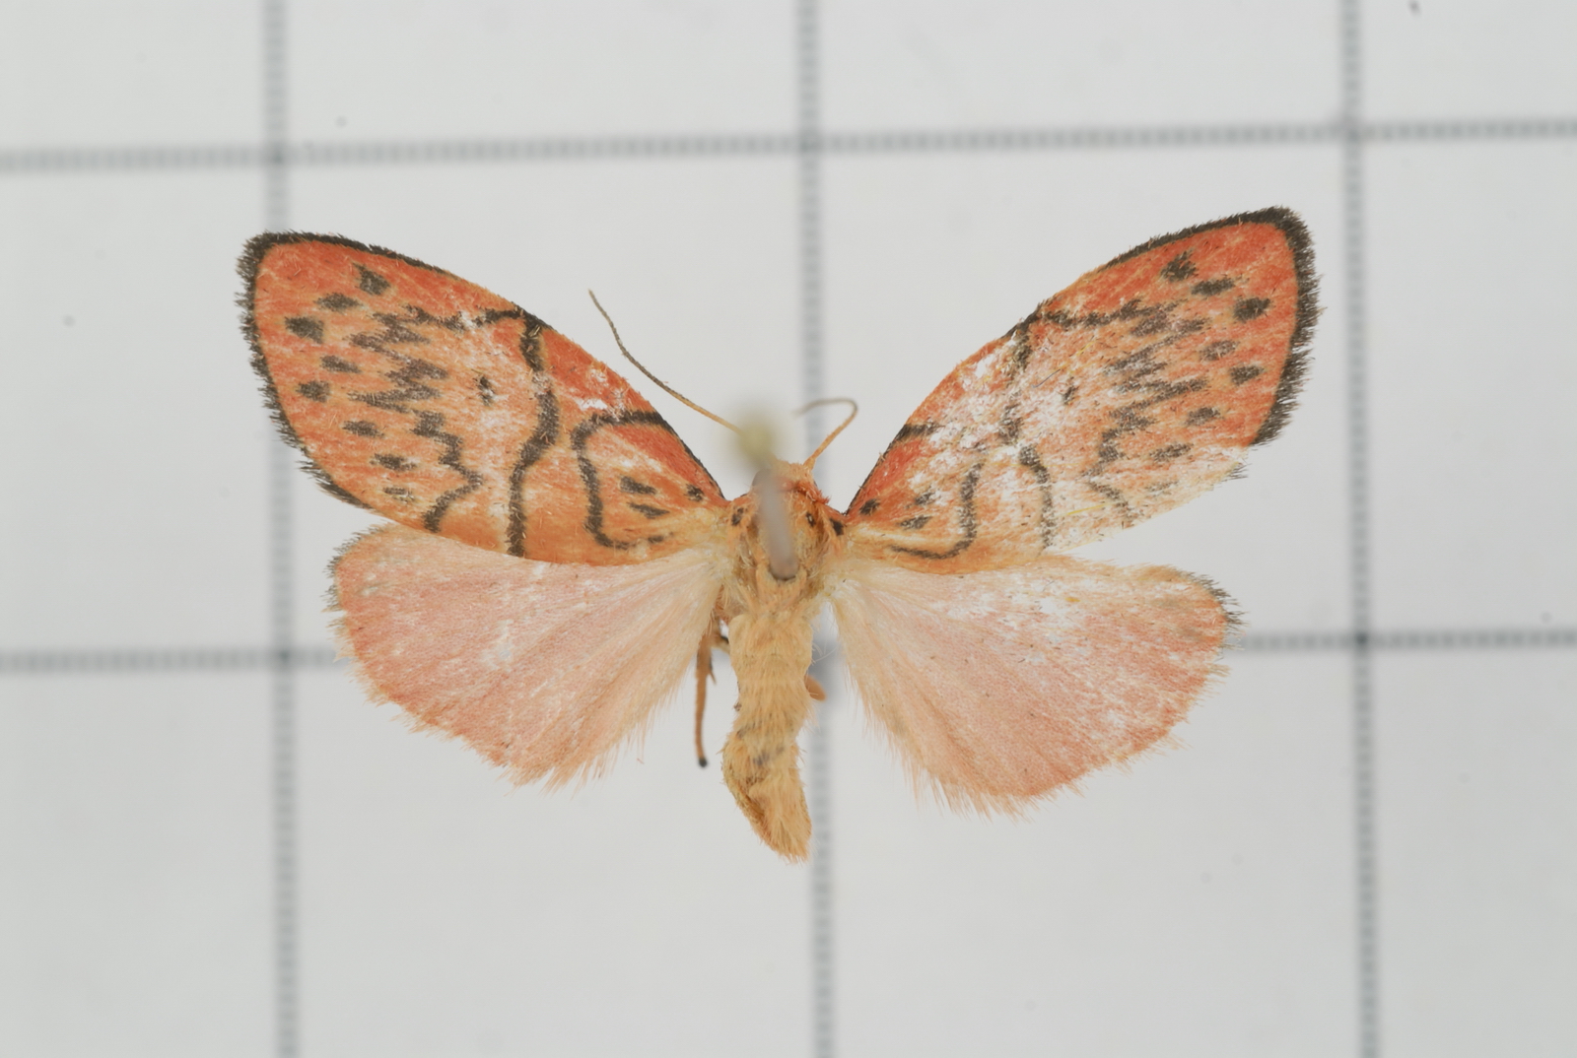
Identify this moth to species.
Aberrasine lichenshihi
